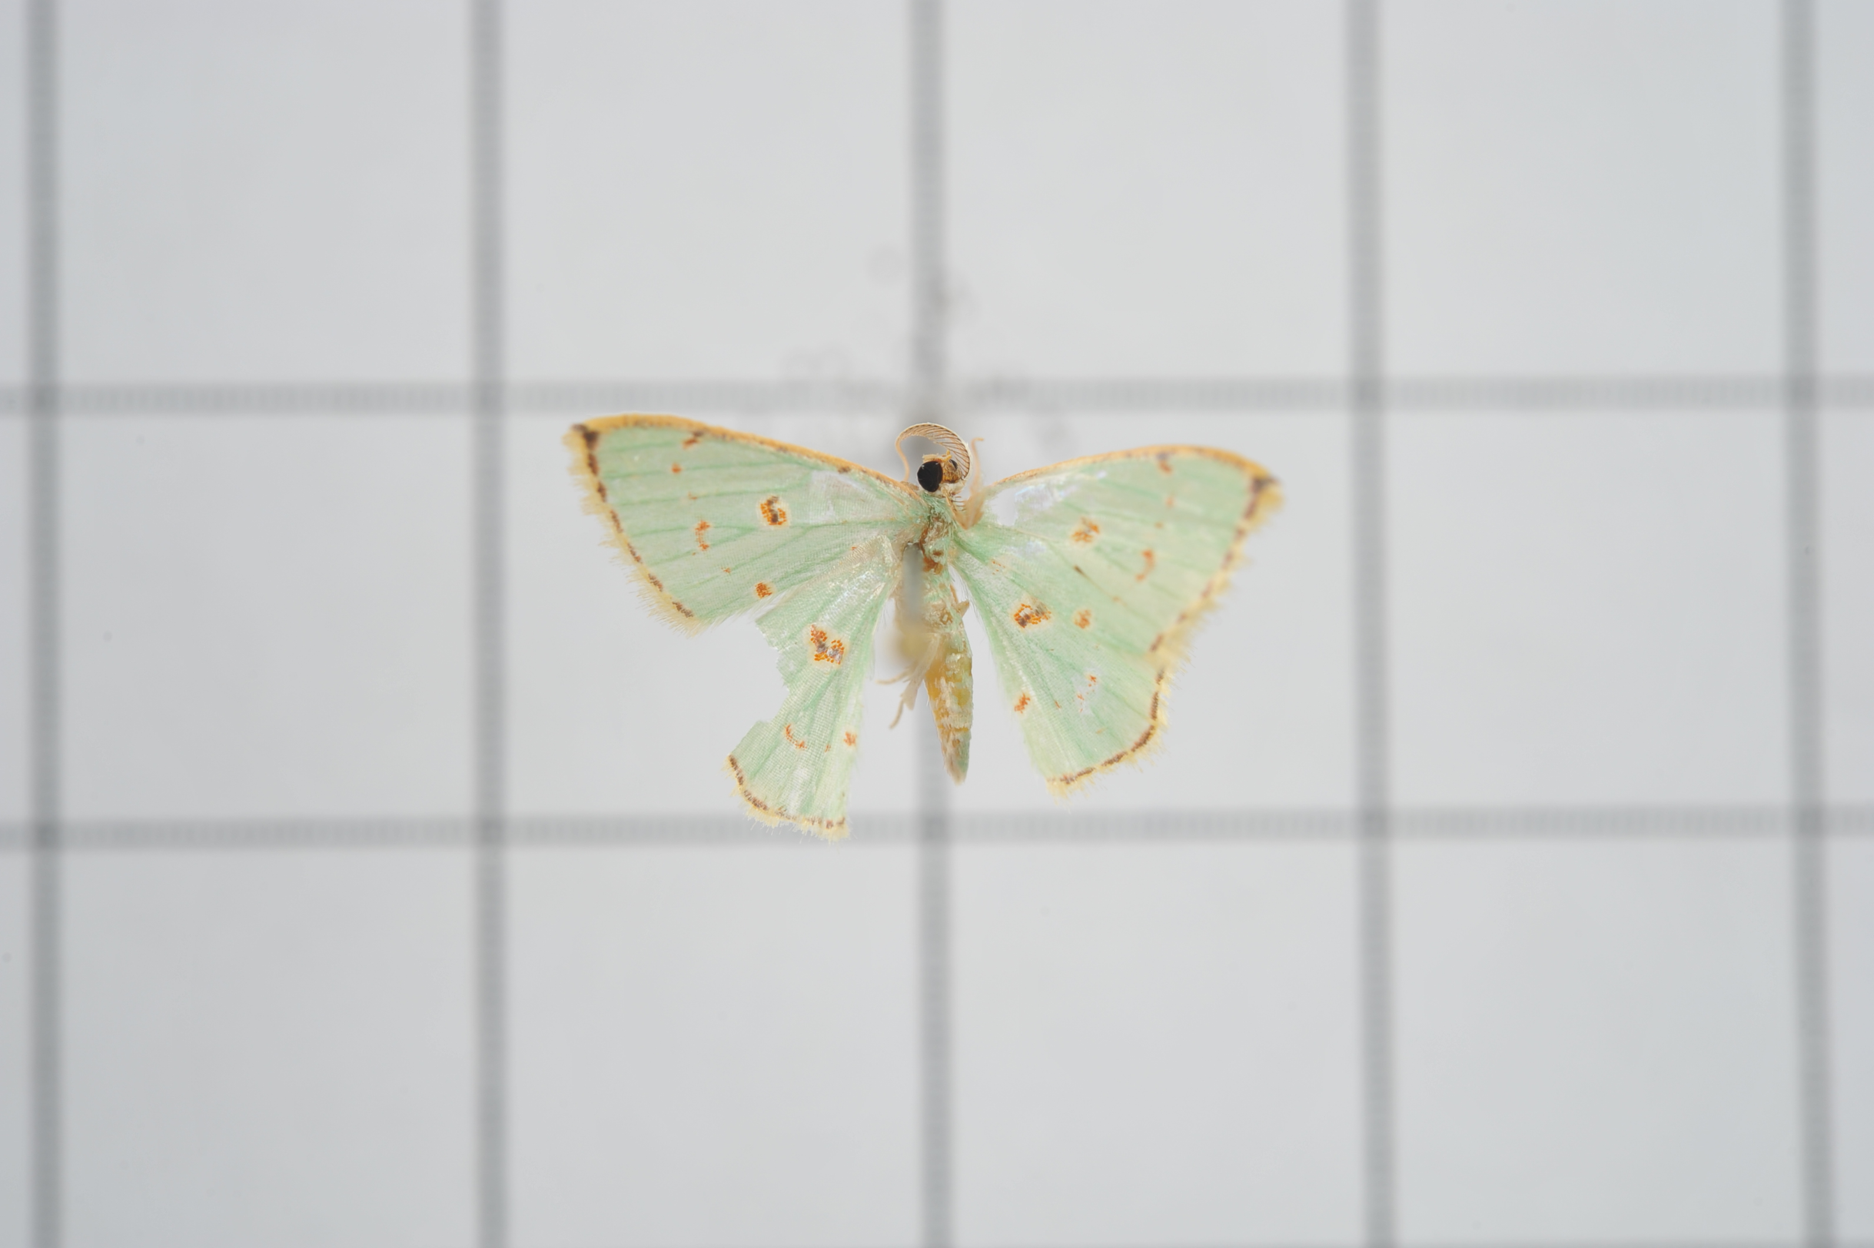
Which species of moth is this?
Comostola laesaria
